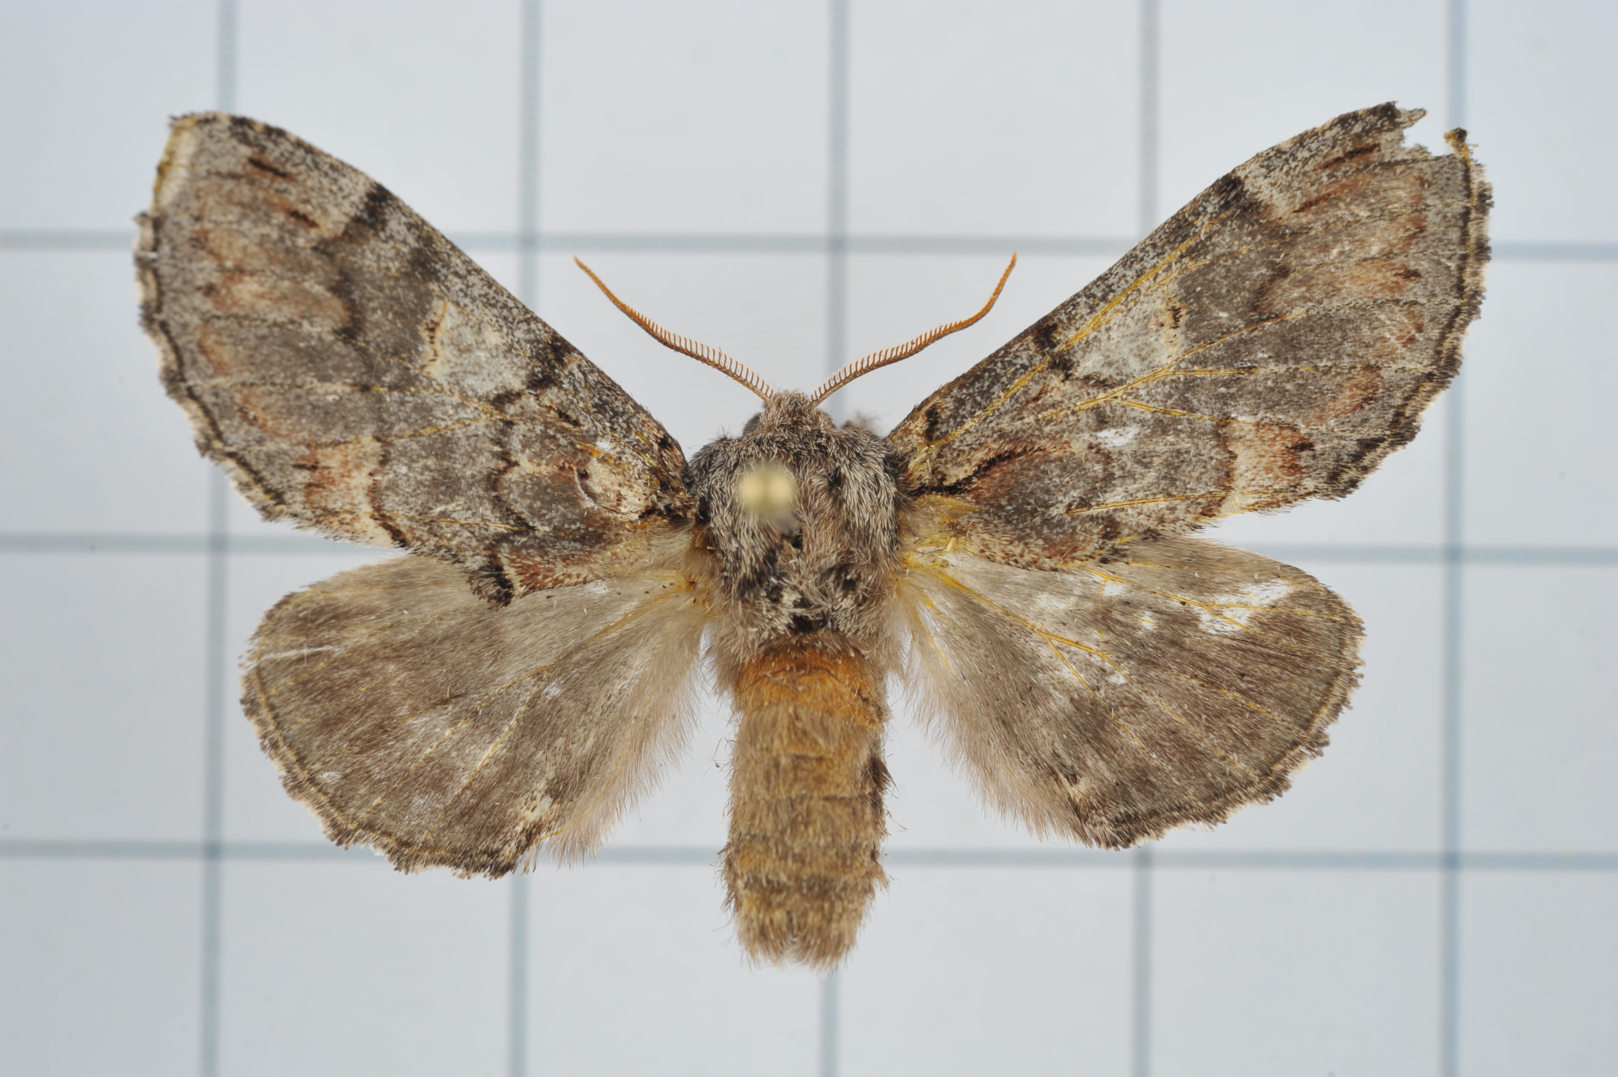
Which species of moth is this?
Notodonta griseotincta
